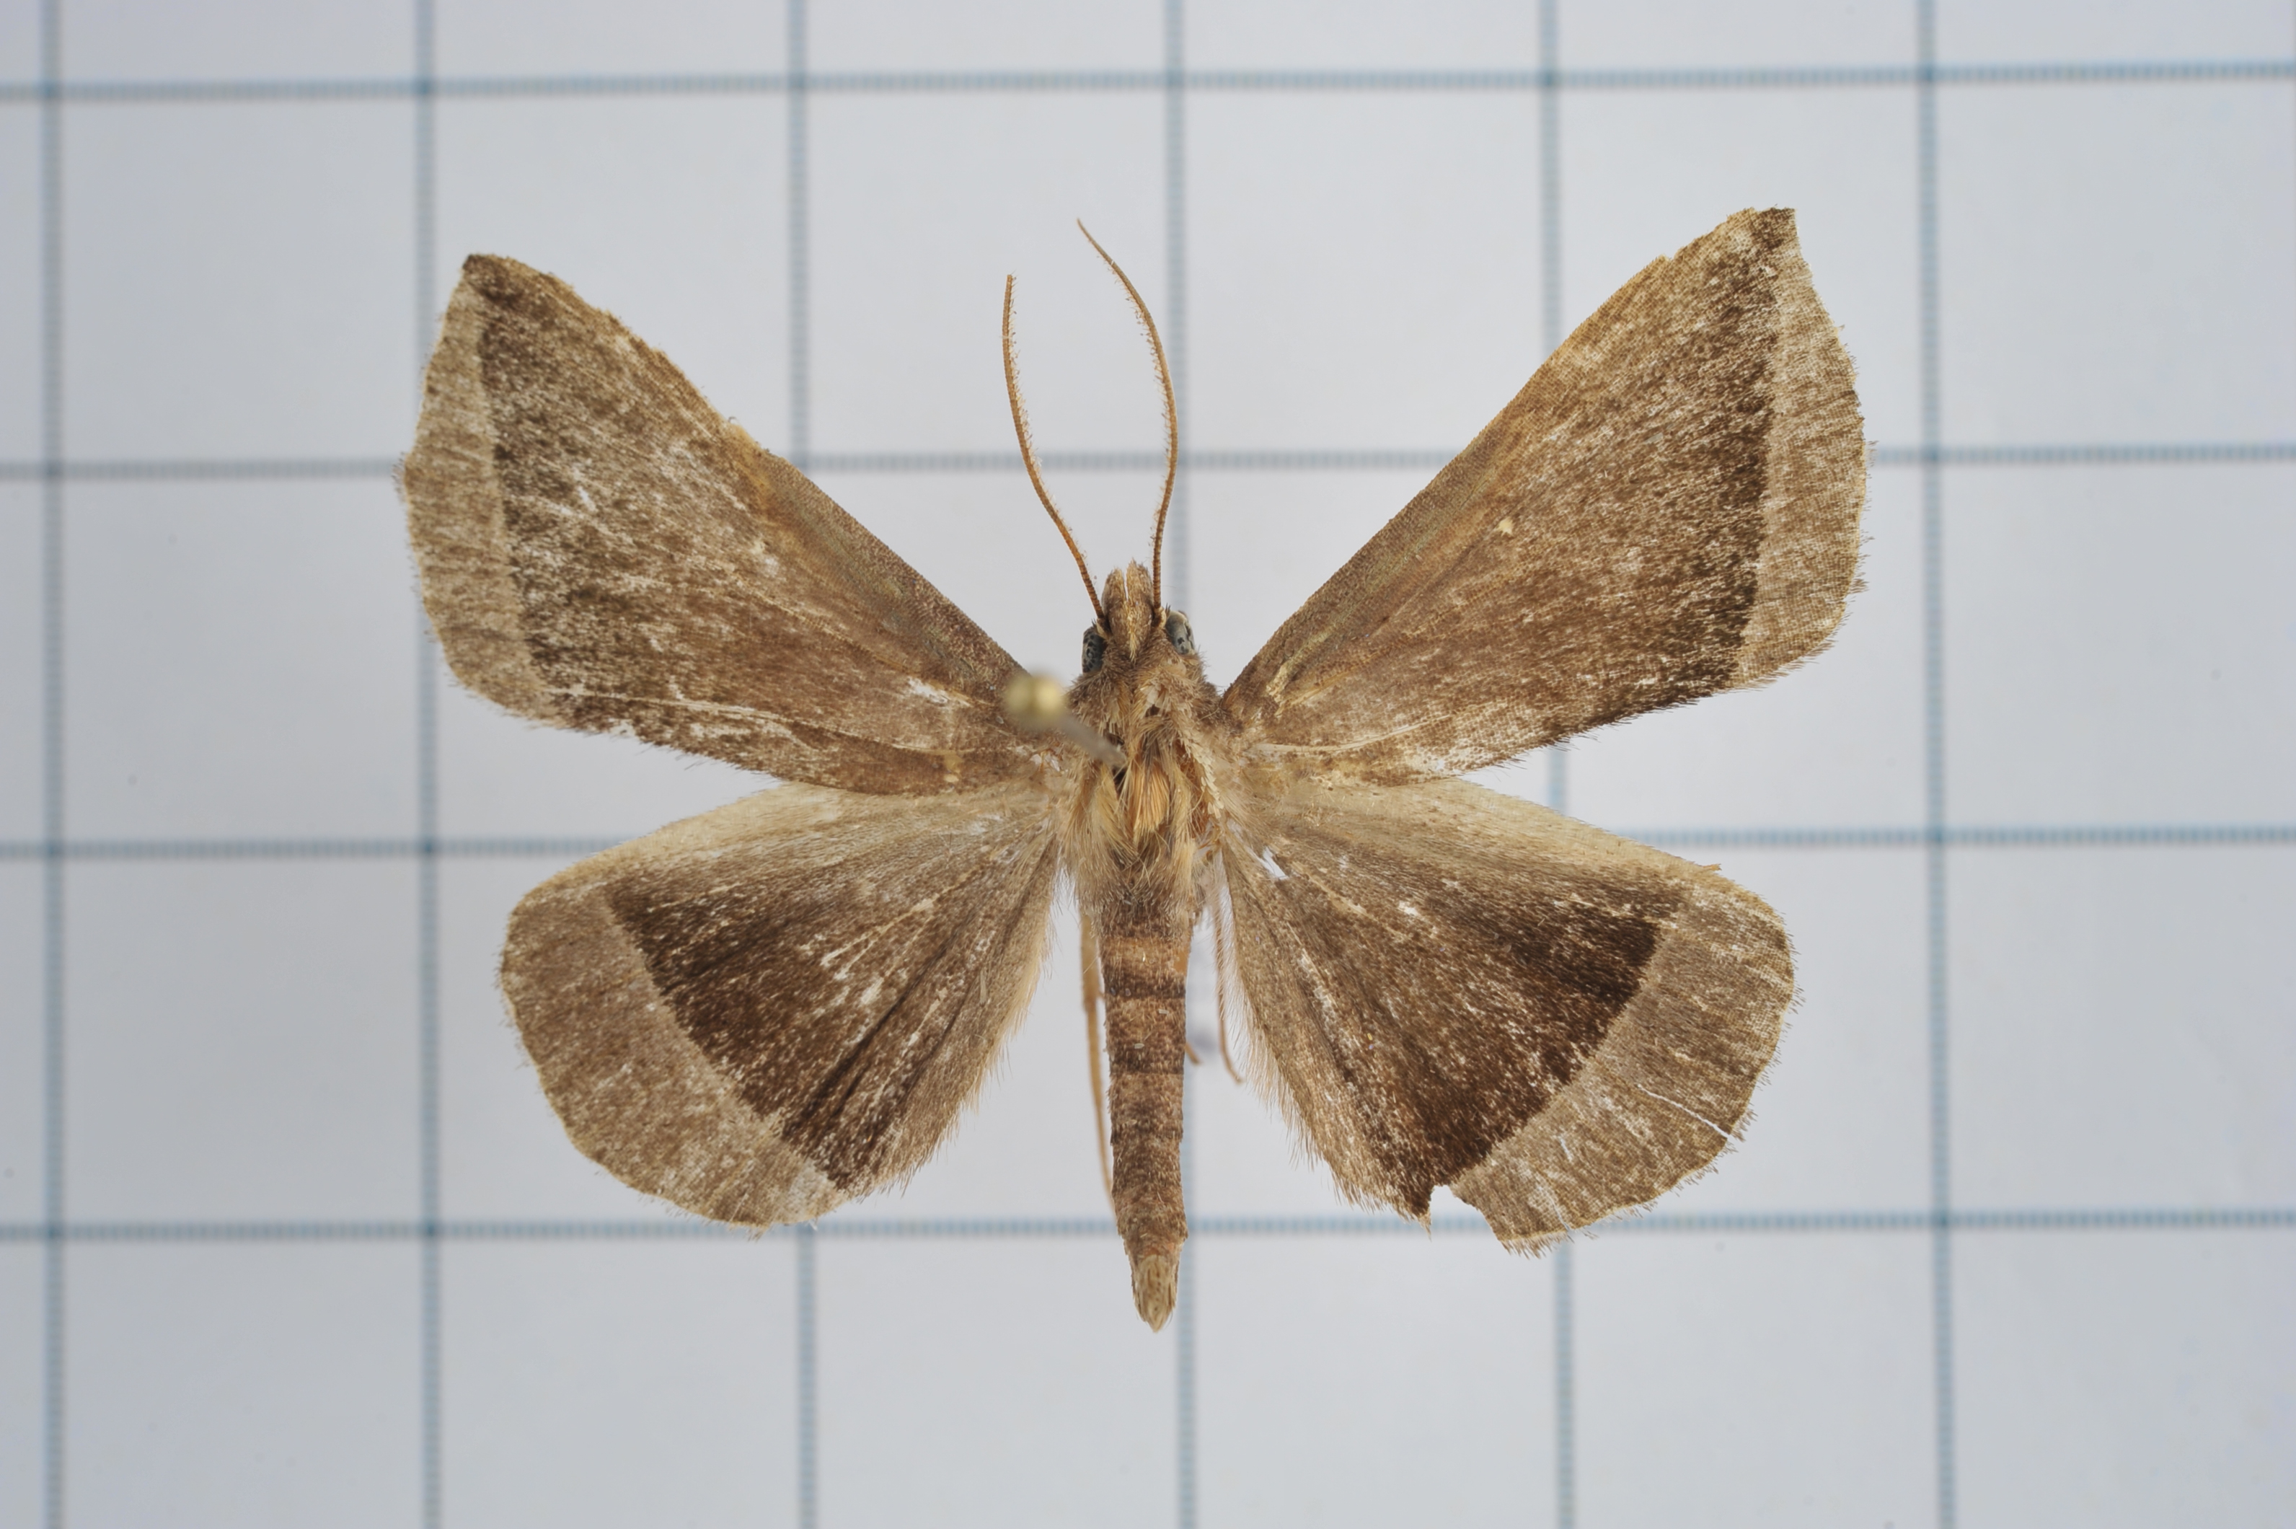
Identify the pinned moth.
Hadennia hisbonalis
